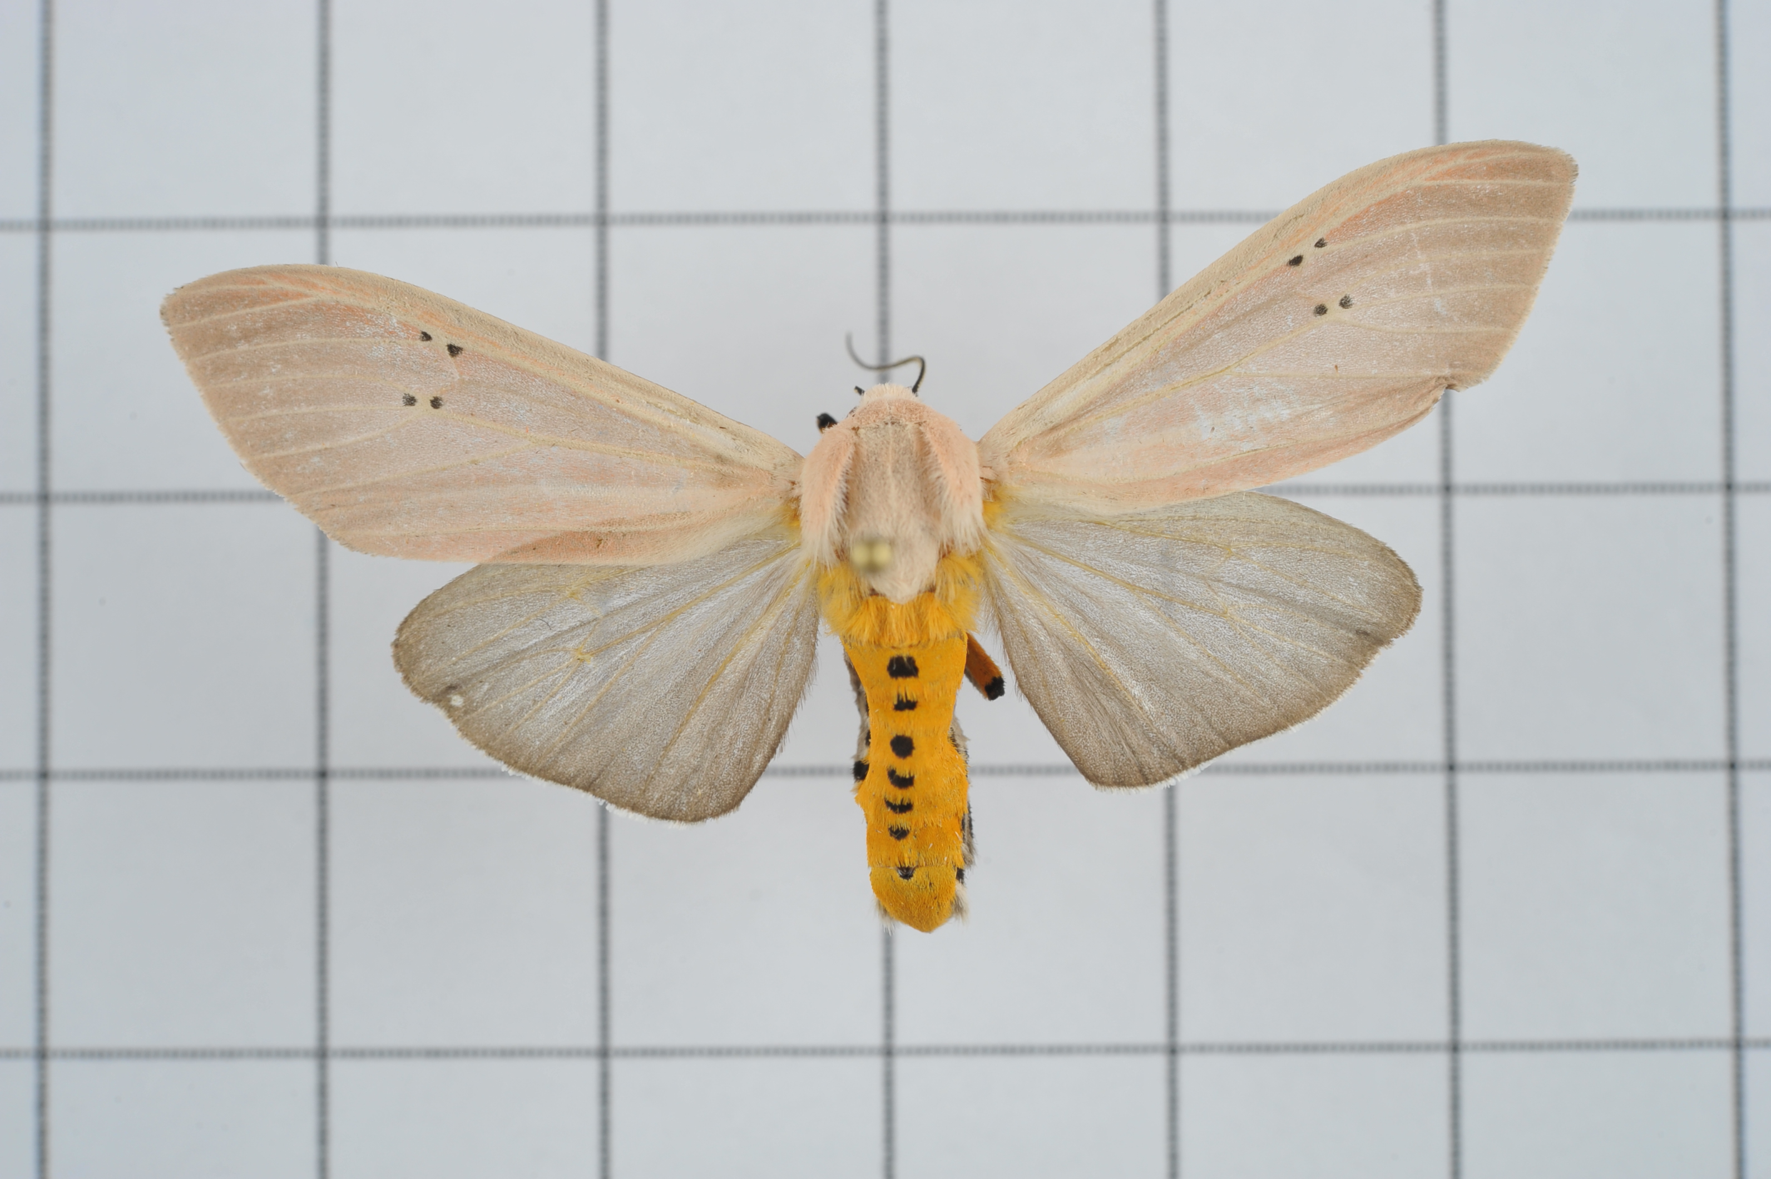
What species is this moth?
Creatonotos transiens koni
